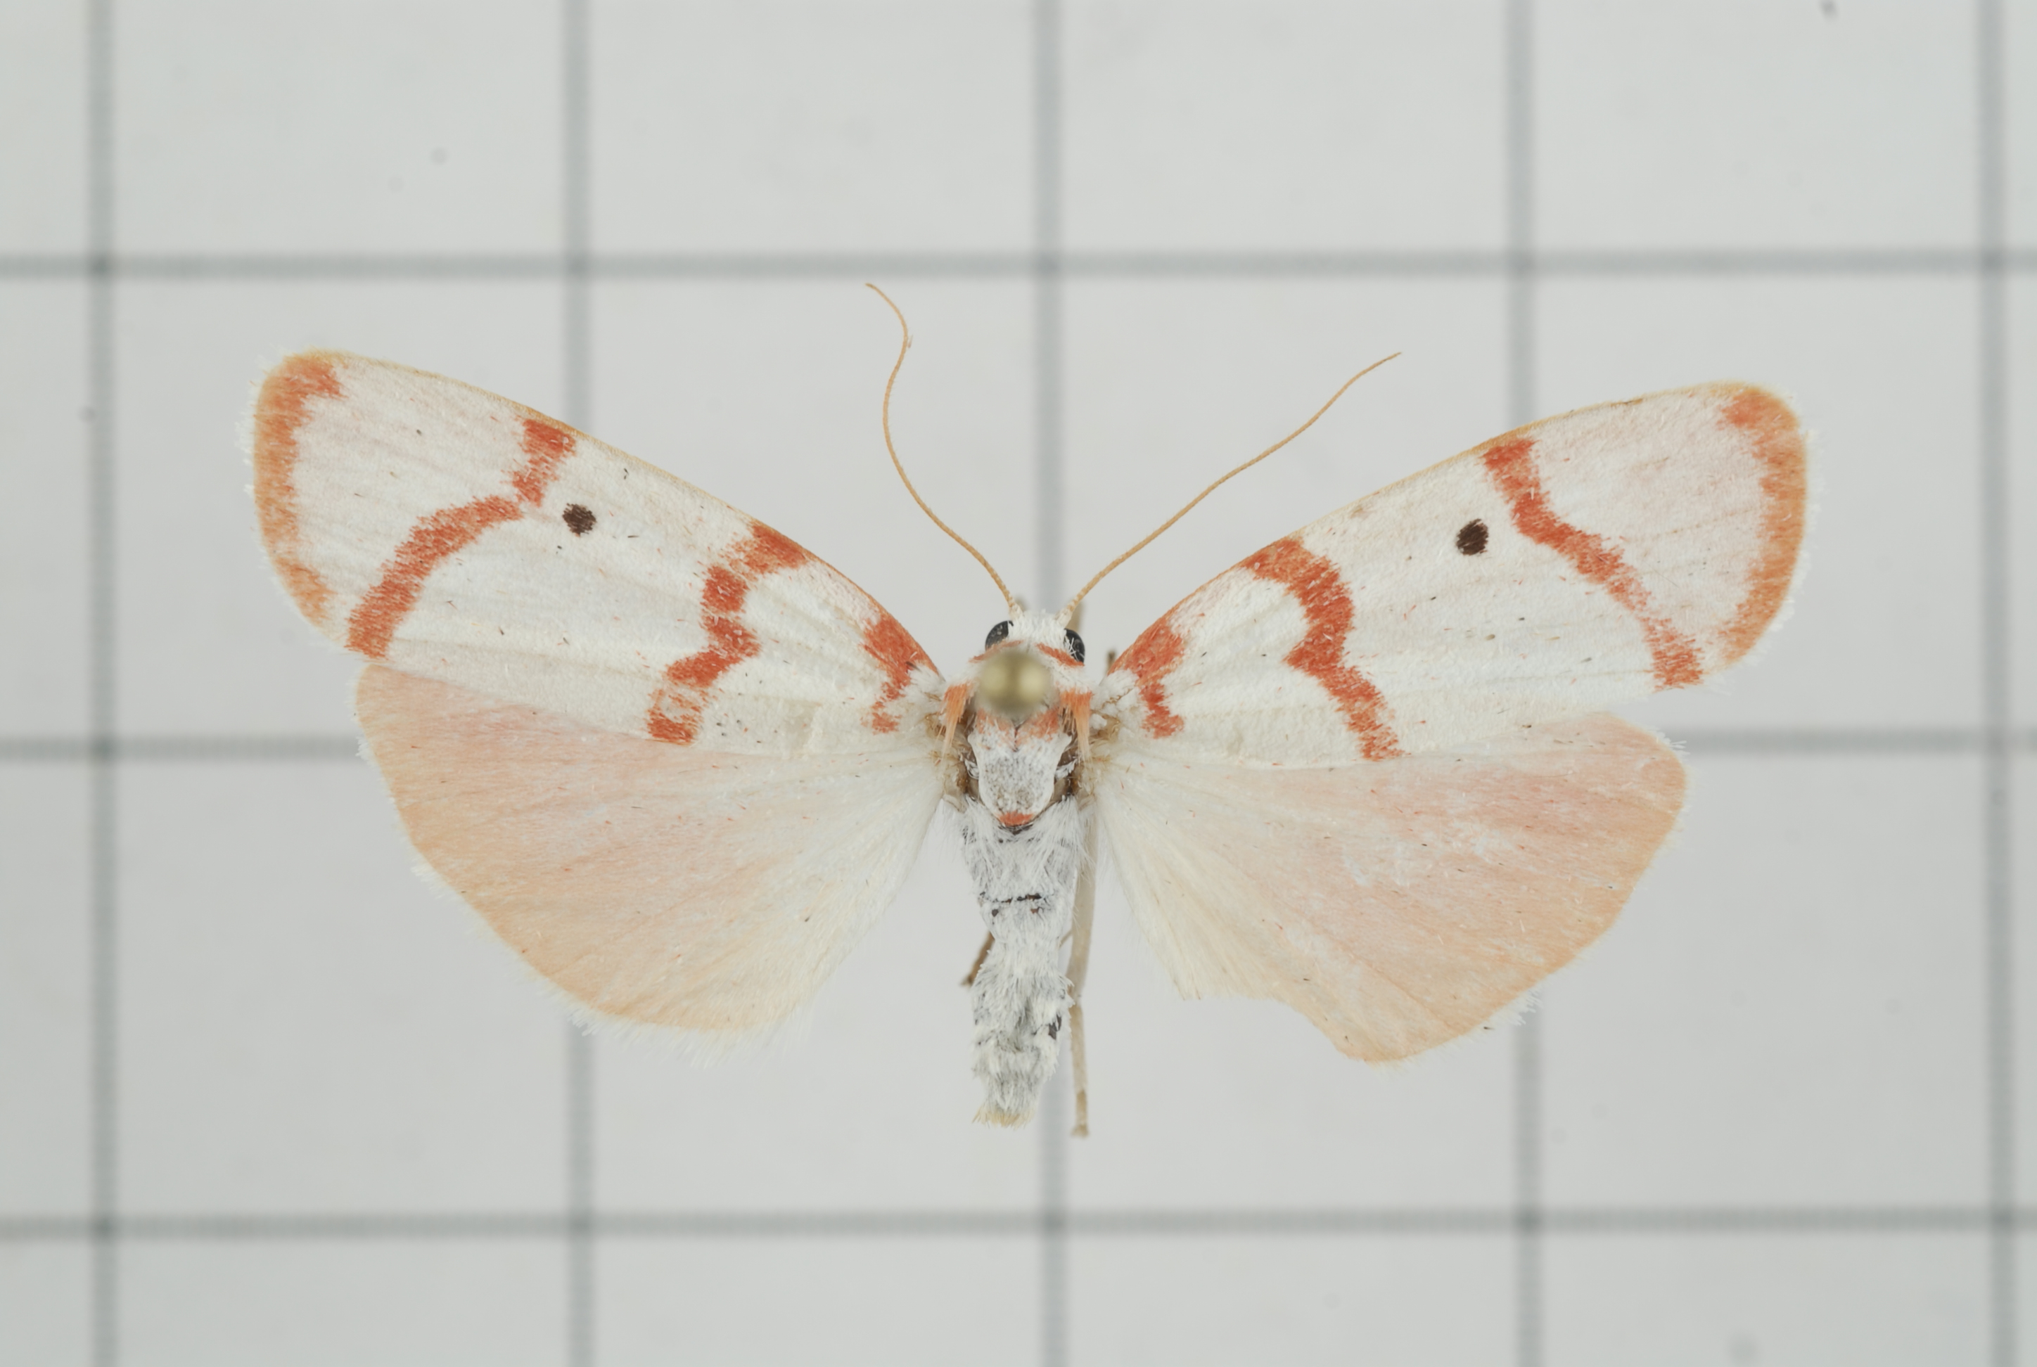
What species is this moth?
Cyana hamata hamata
